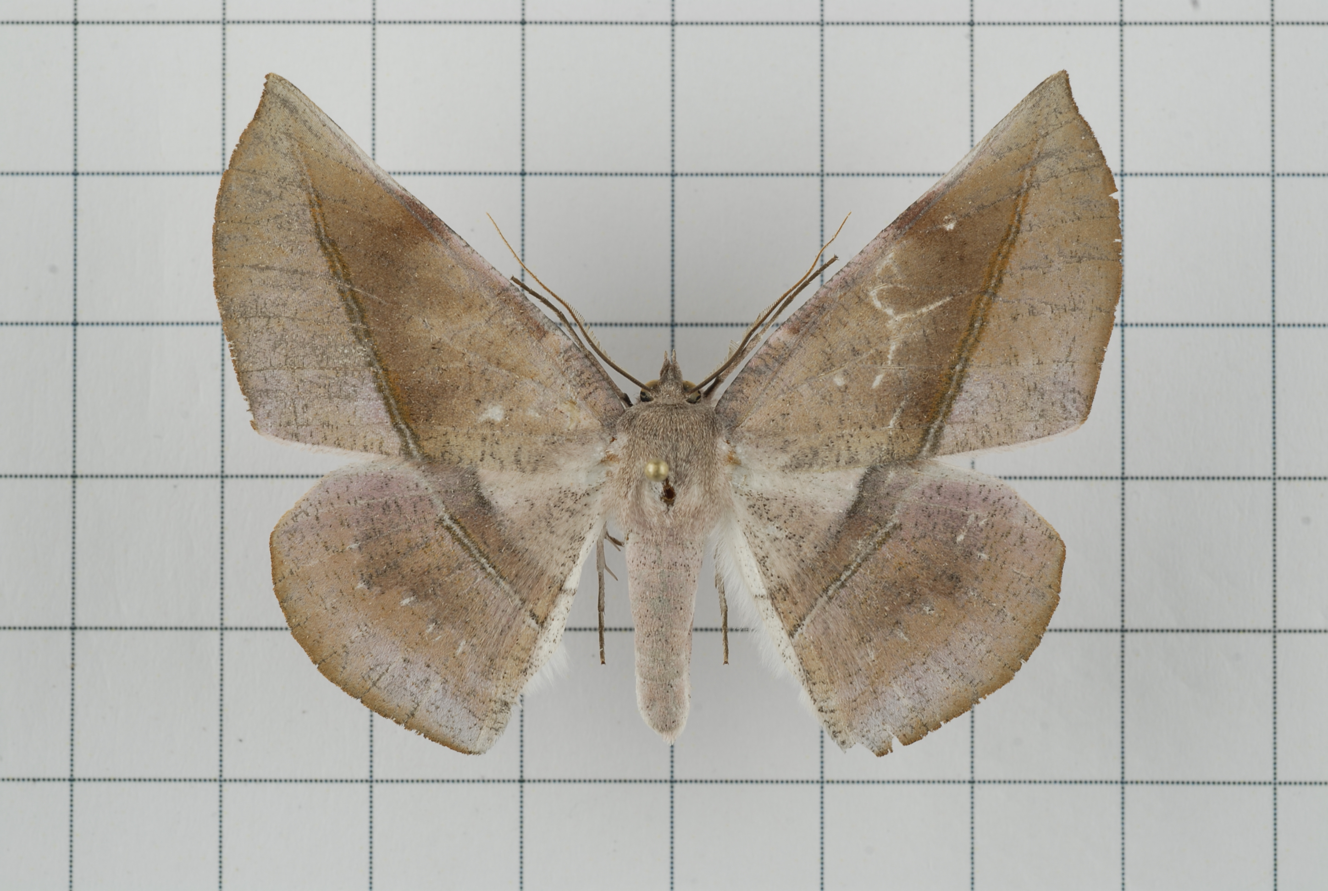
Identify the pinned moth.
Sarcinodes yayeyamana
